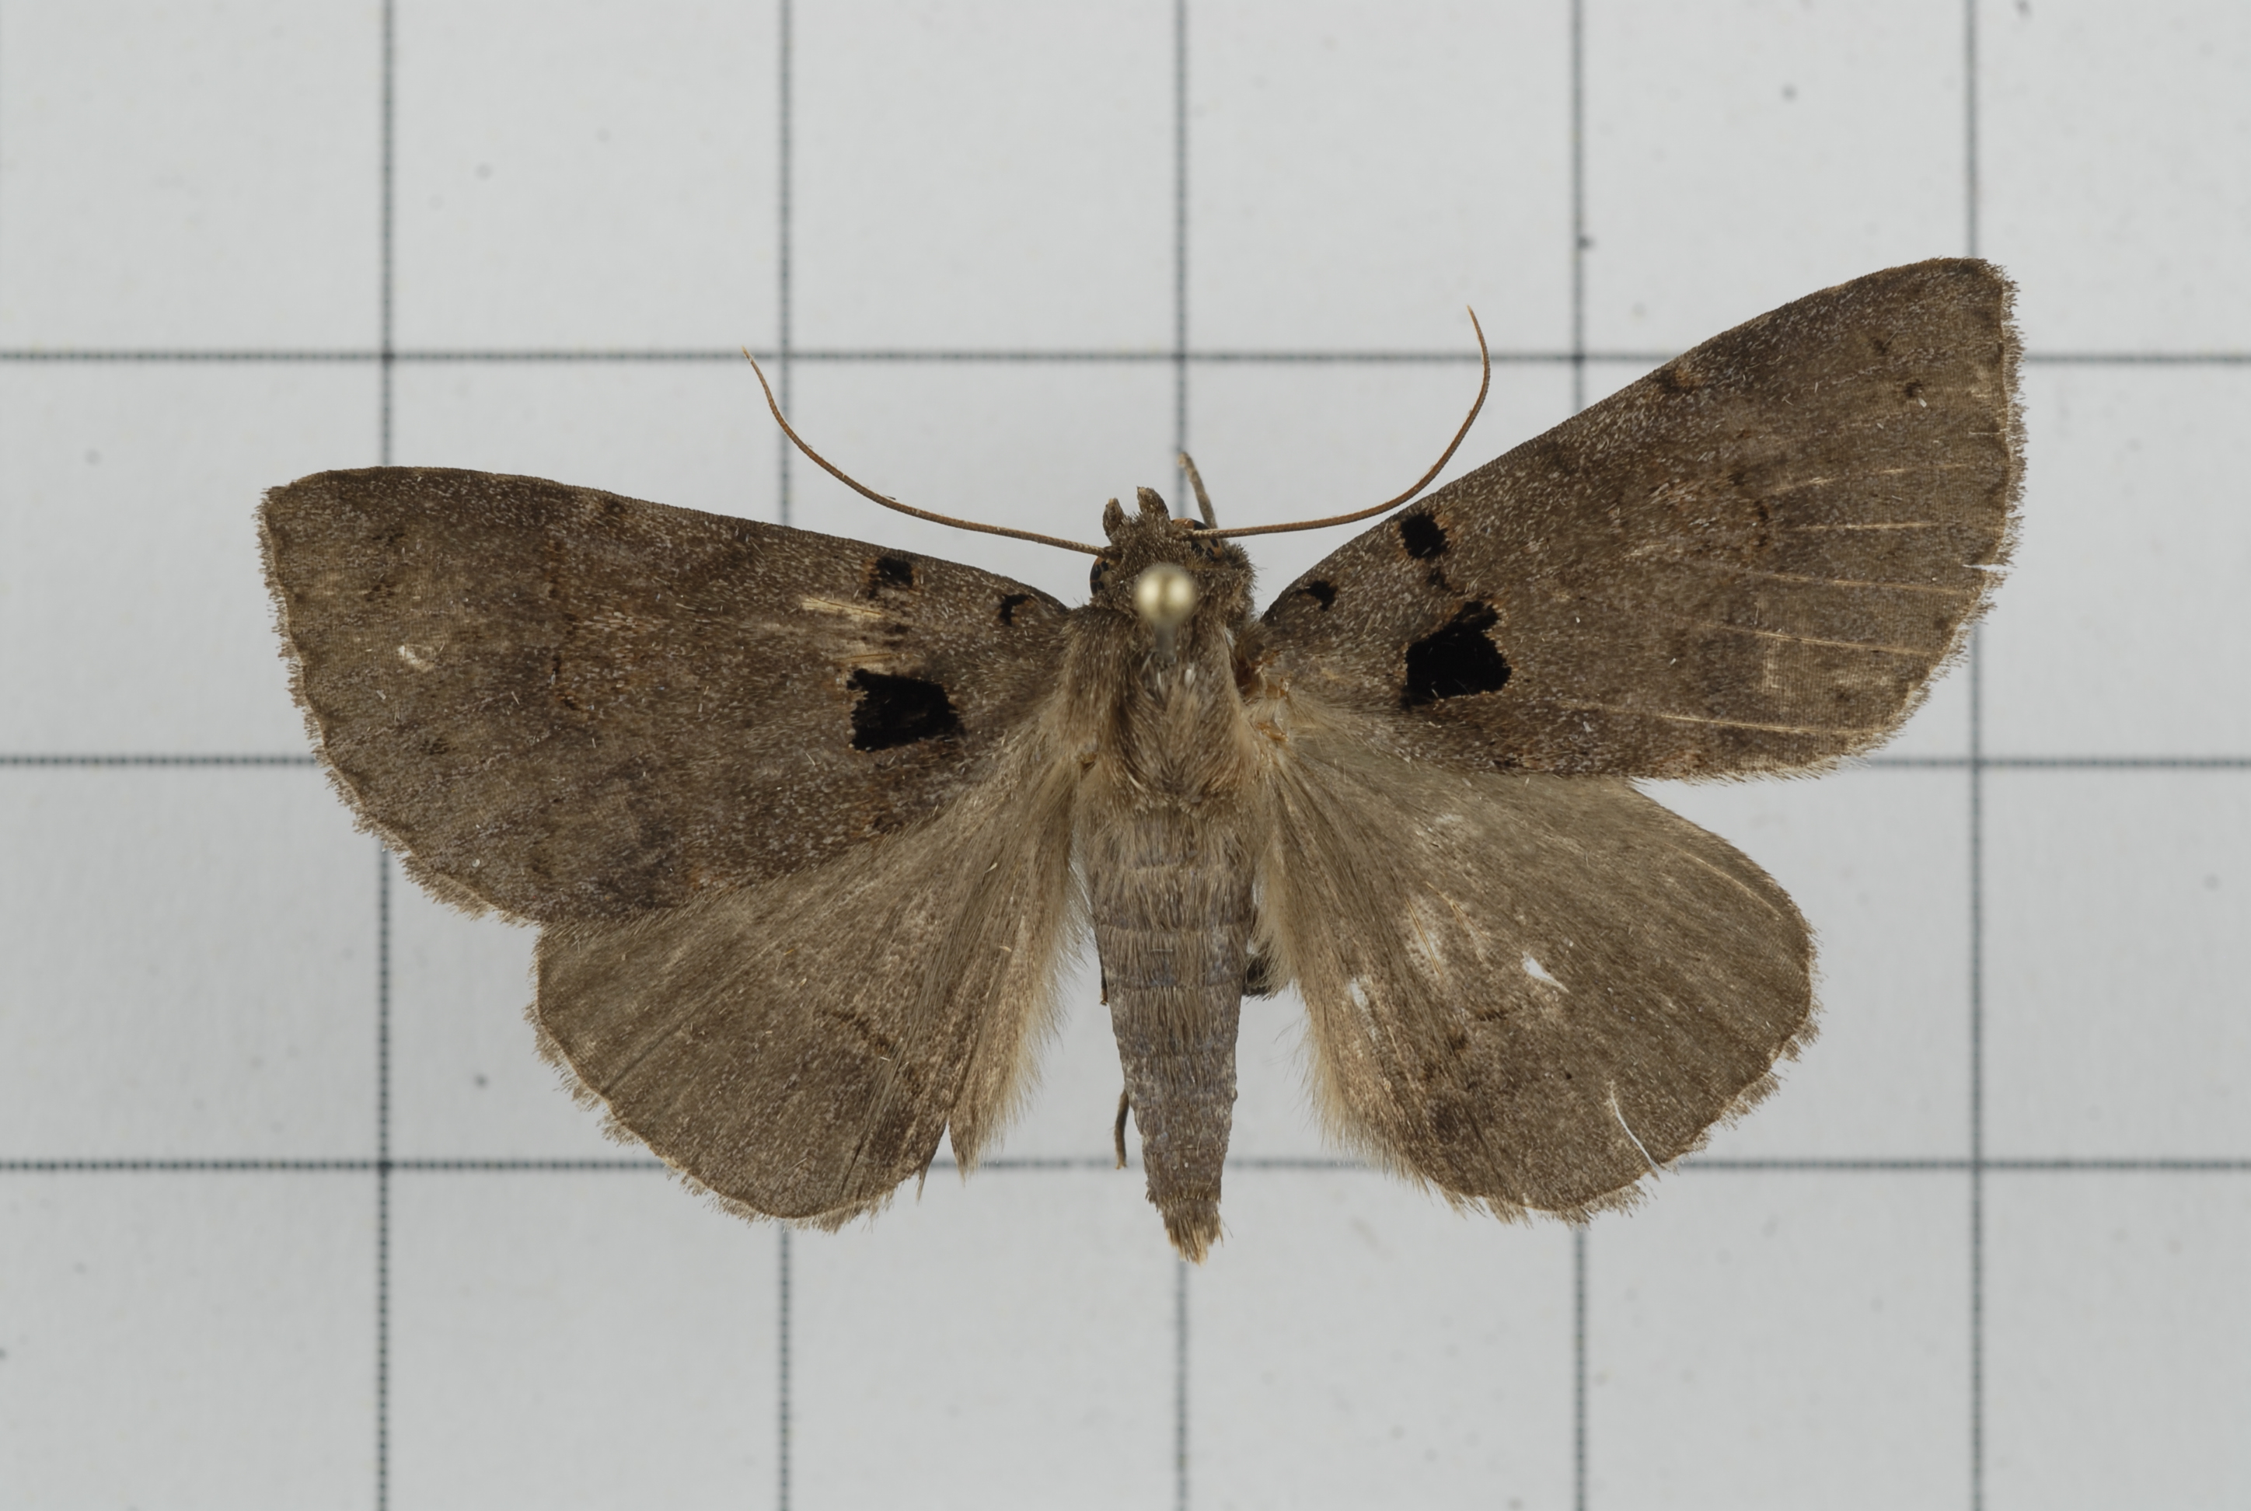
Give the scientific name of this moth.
Avatha bipartita
